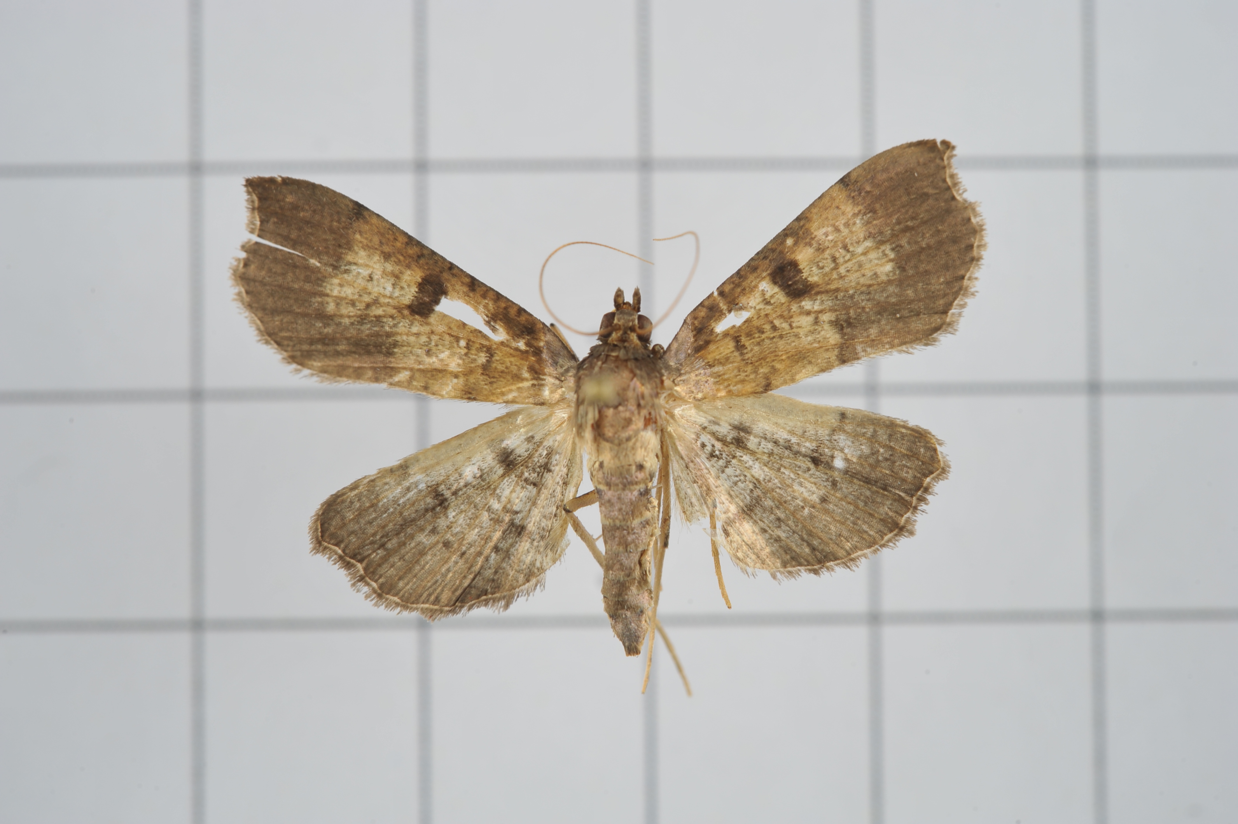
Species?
Ceratarcha umbrosa
